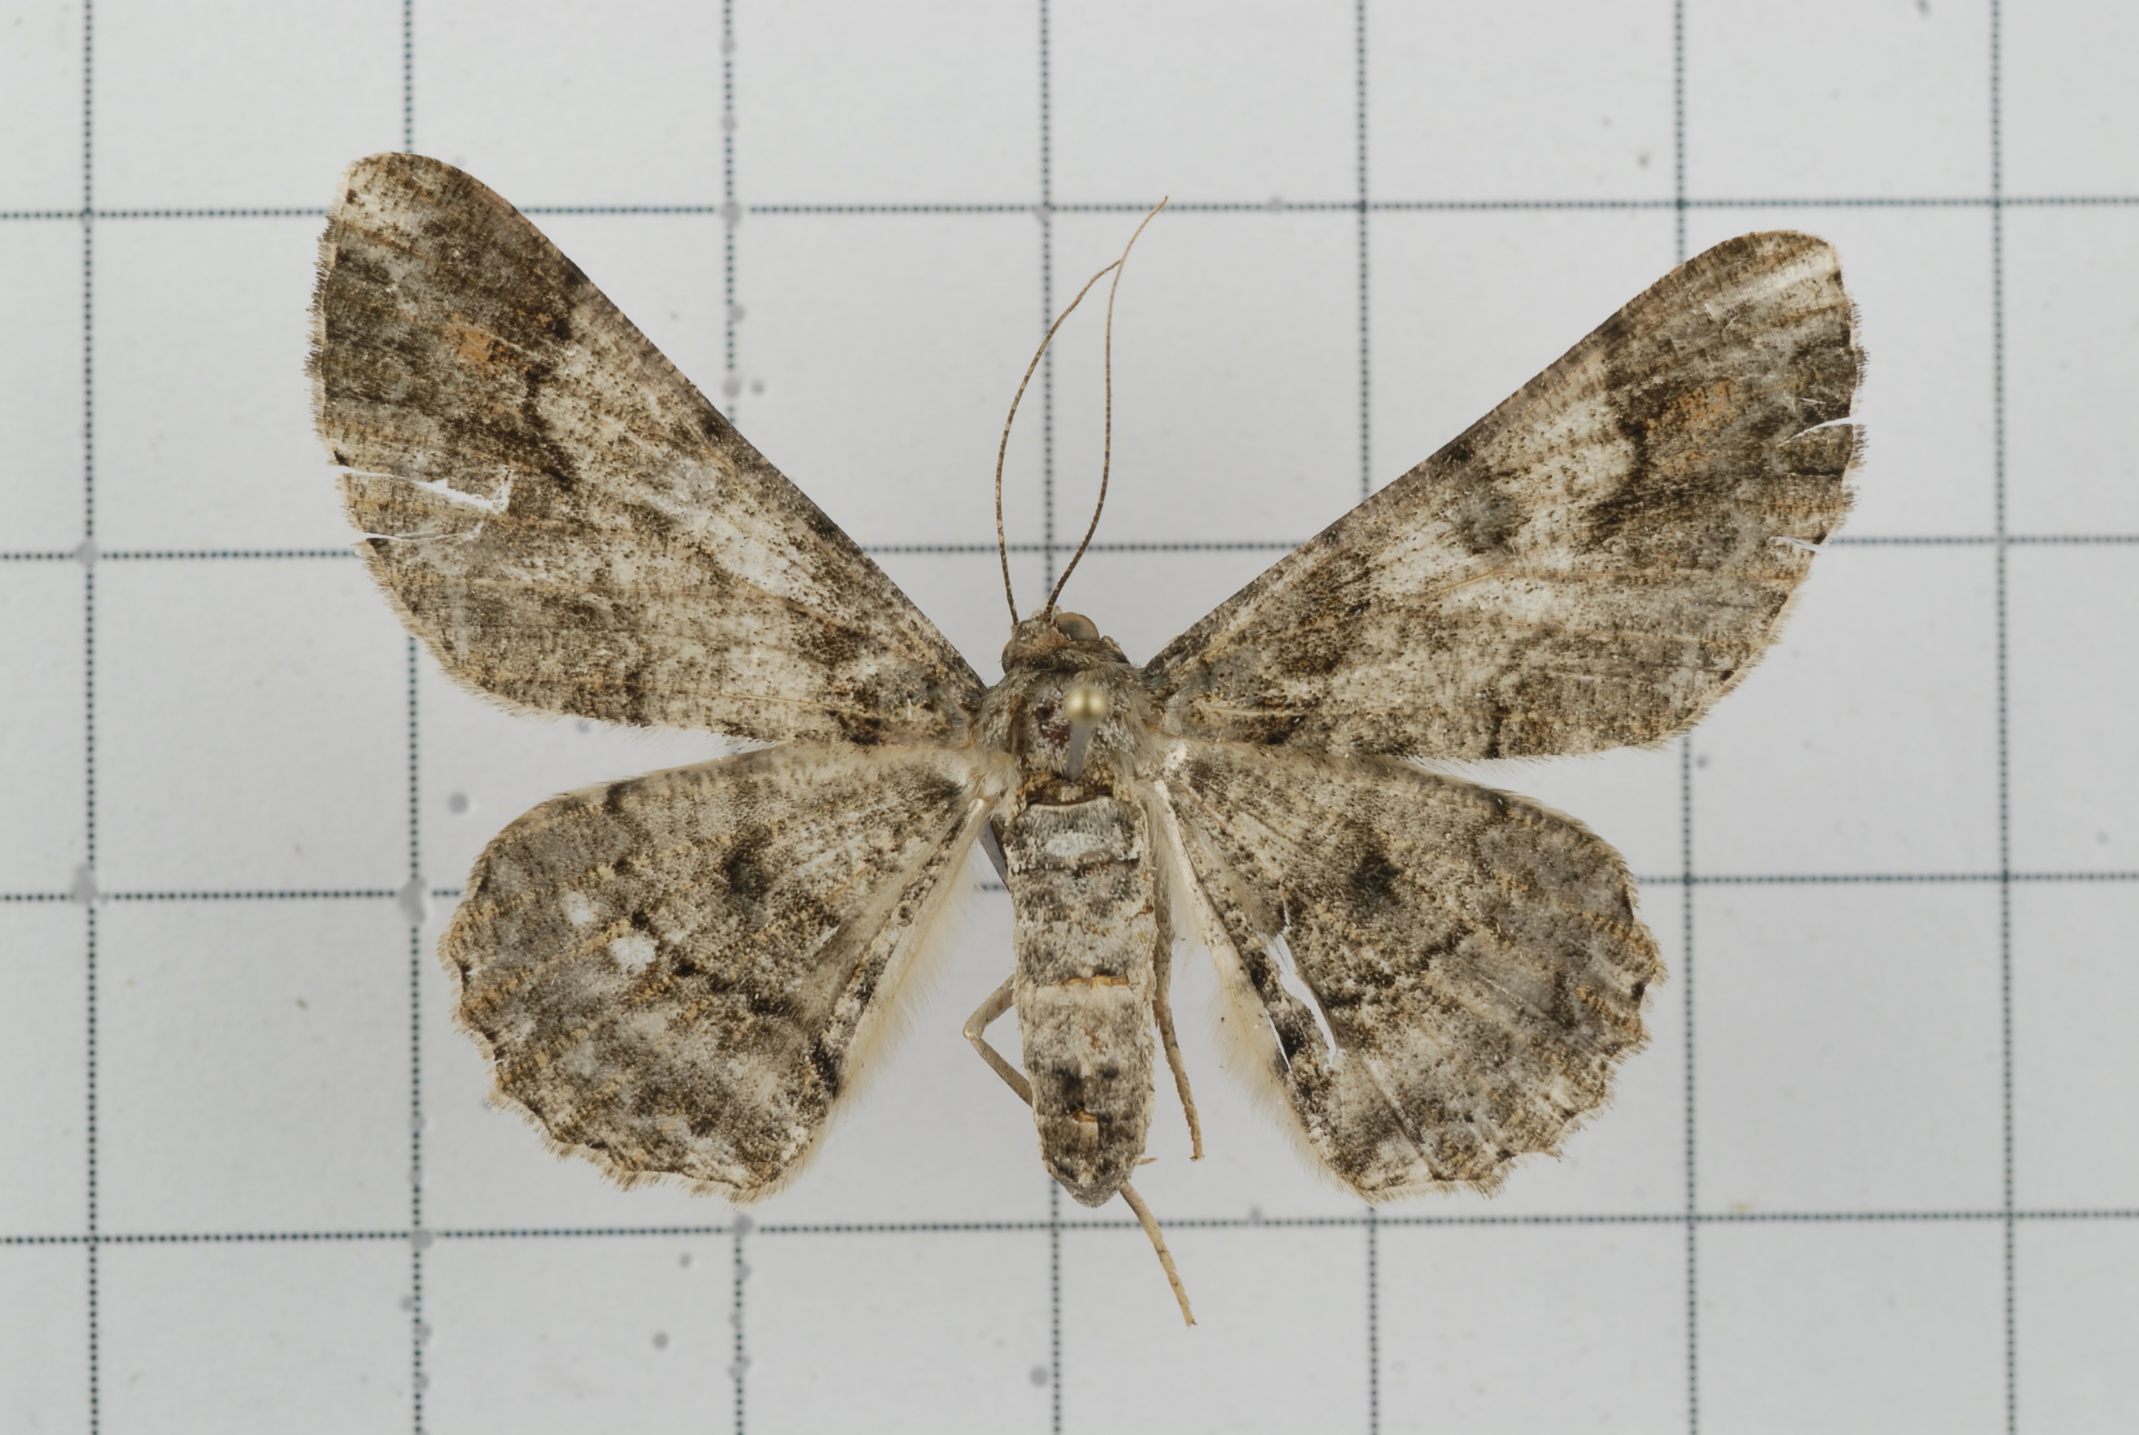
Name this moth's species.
Cleora alienaria
